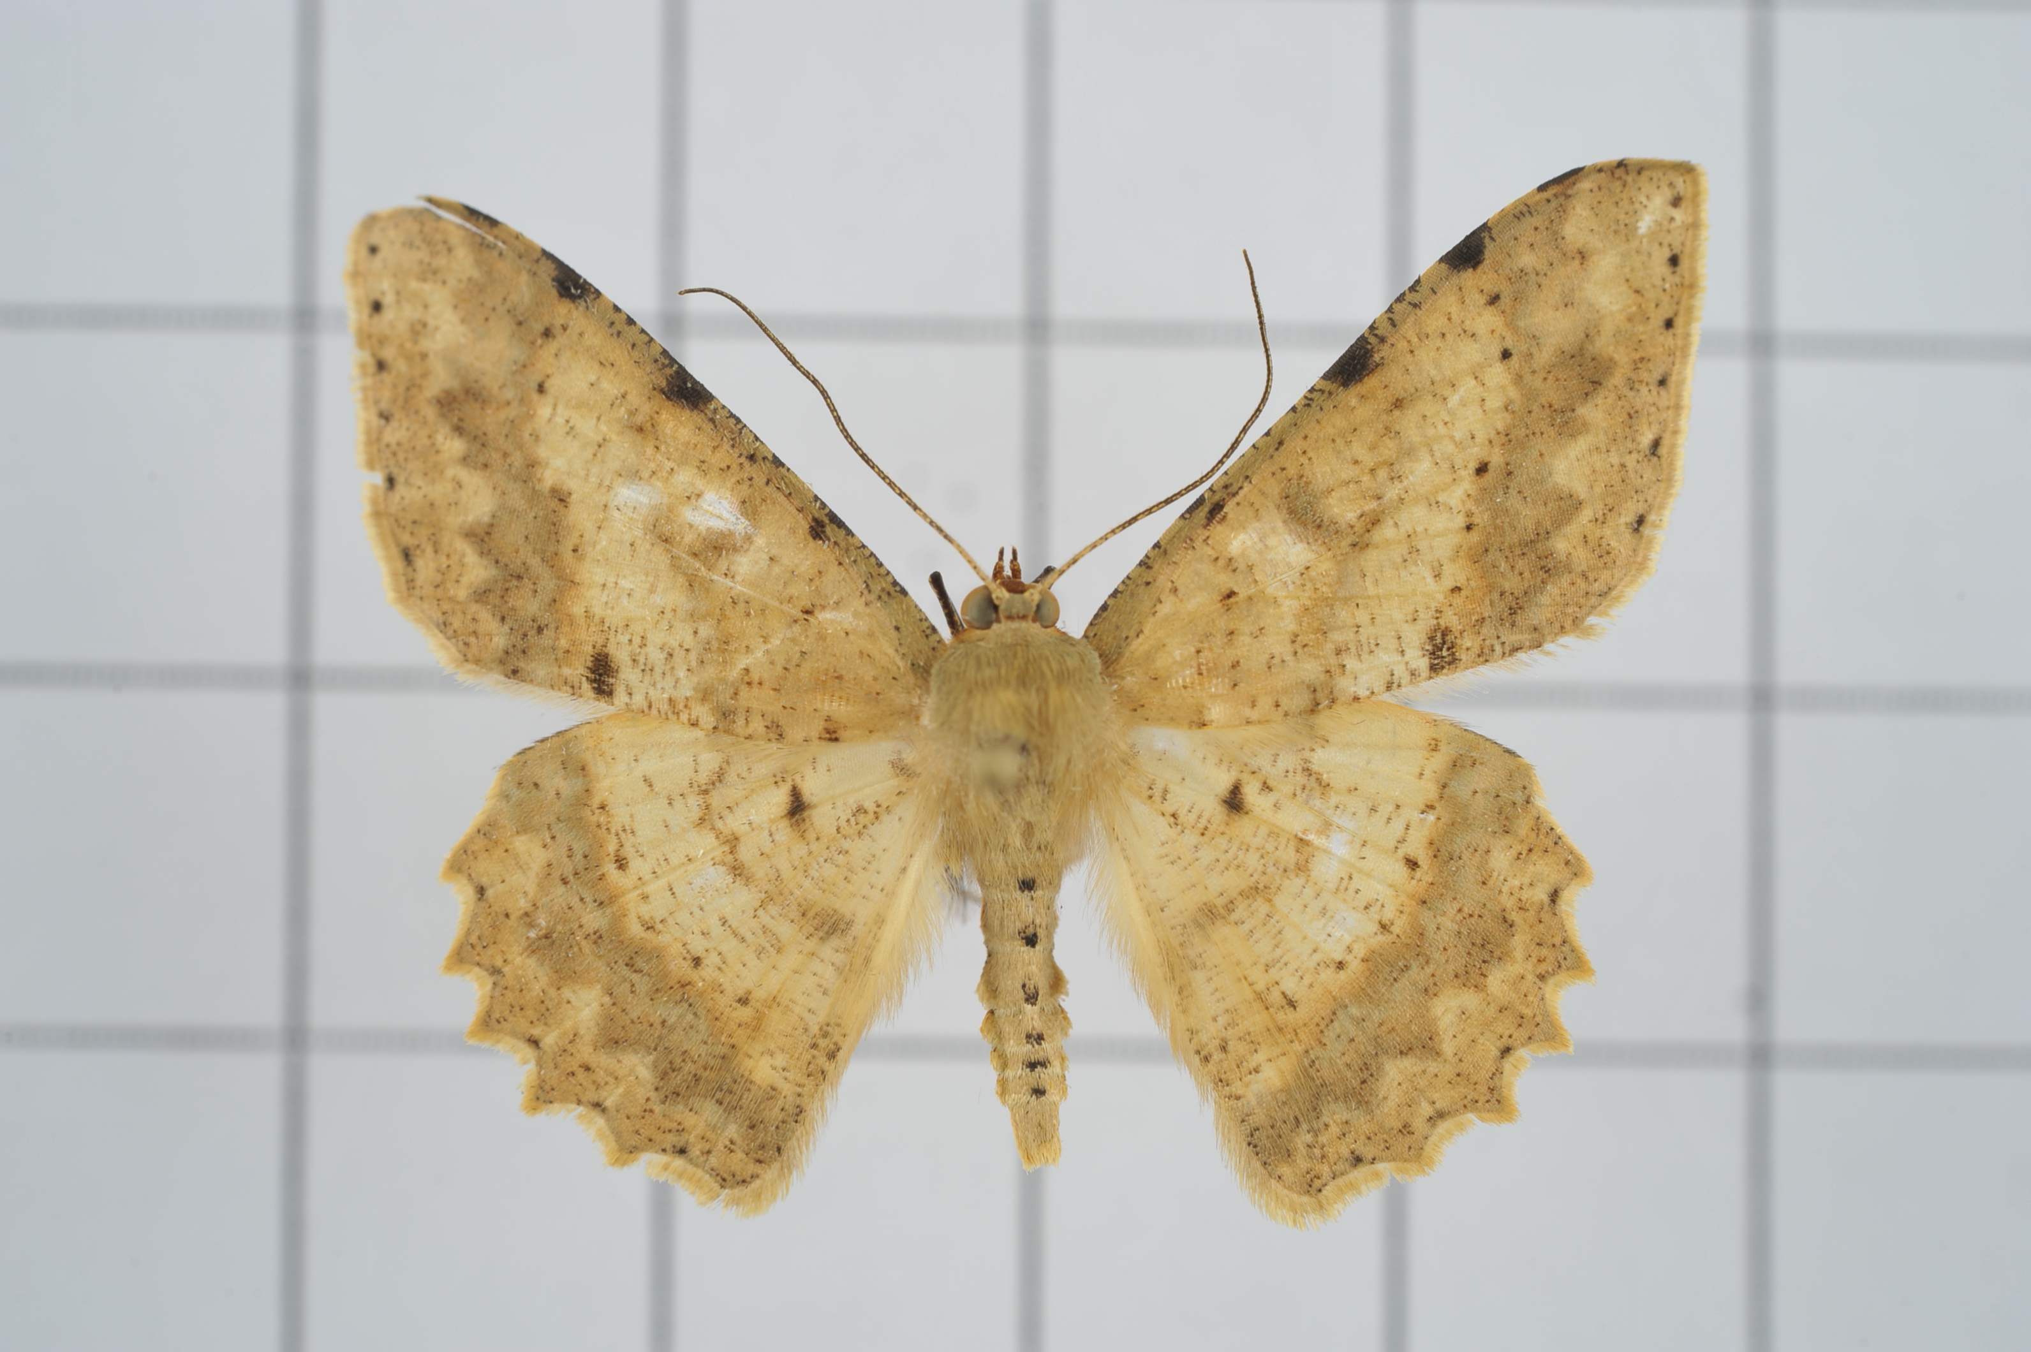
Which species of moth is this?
Luxiaria emphatica
